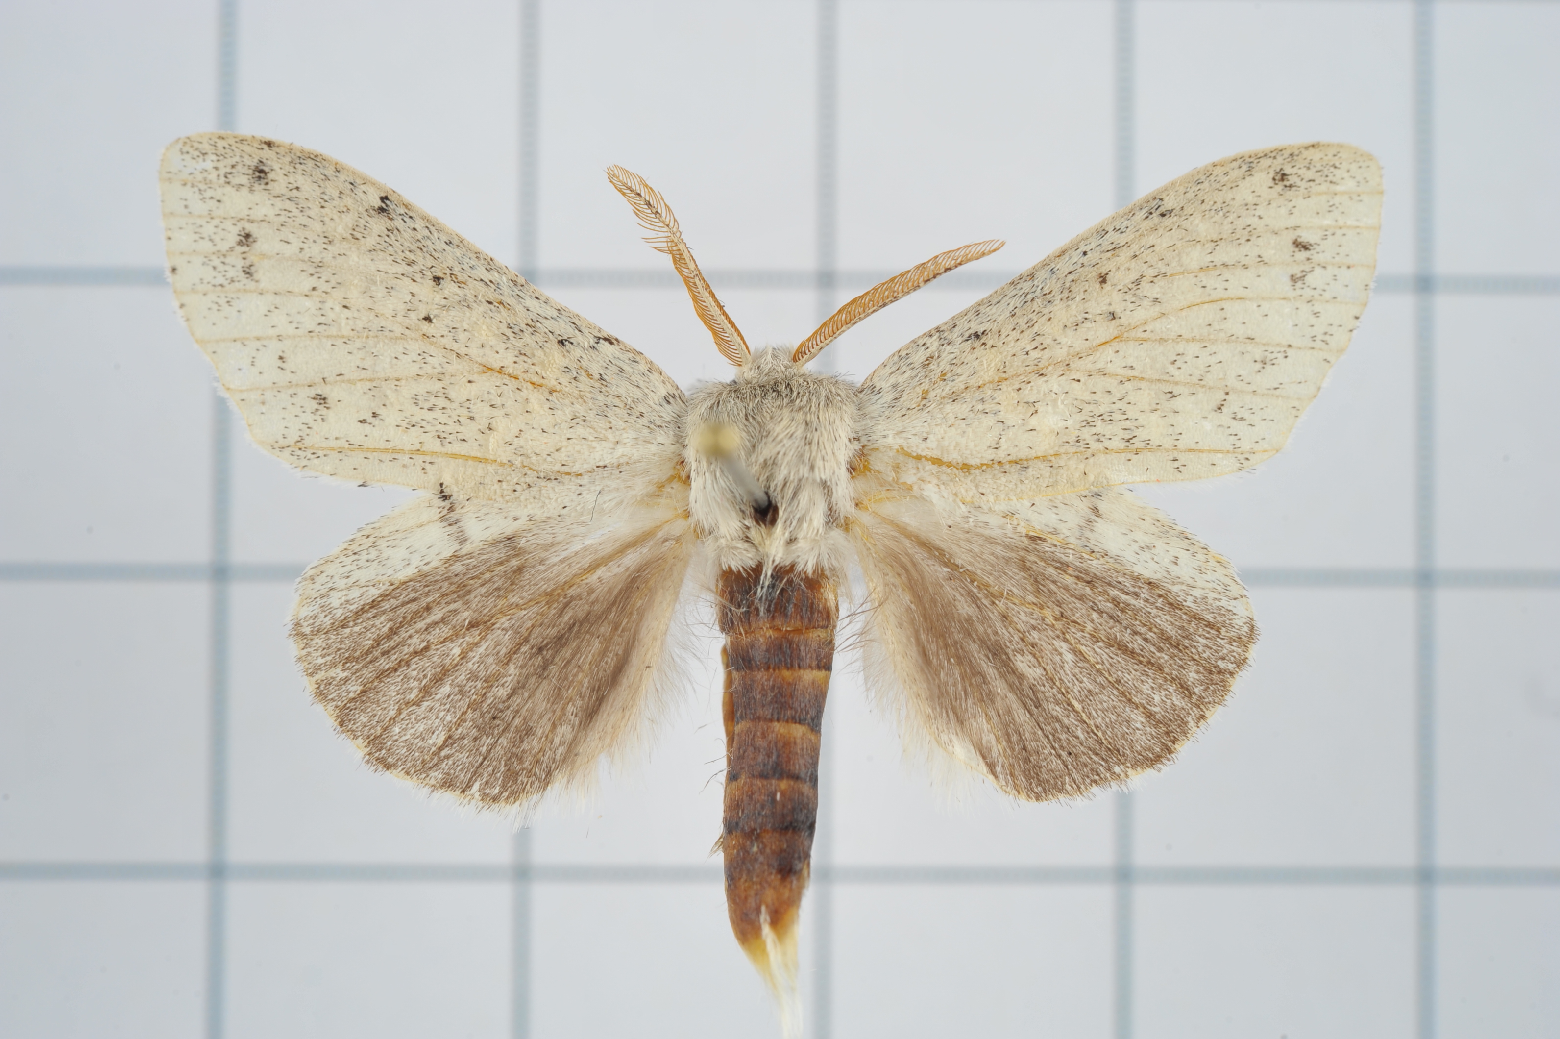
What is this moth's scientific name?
Cnethodonta grisescens baibarana
